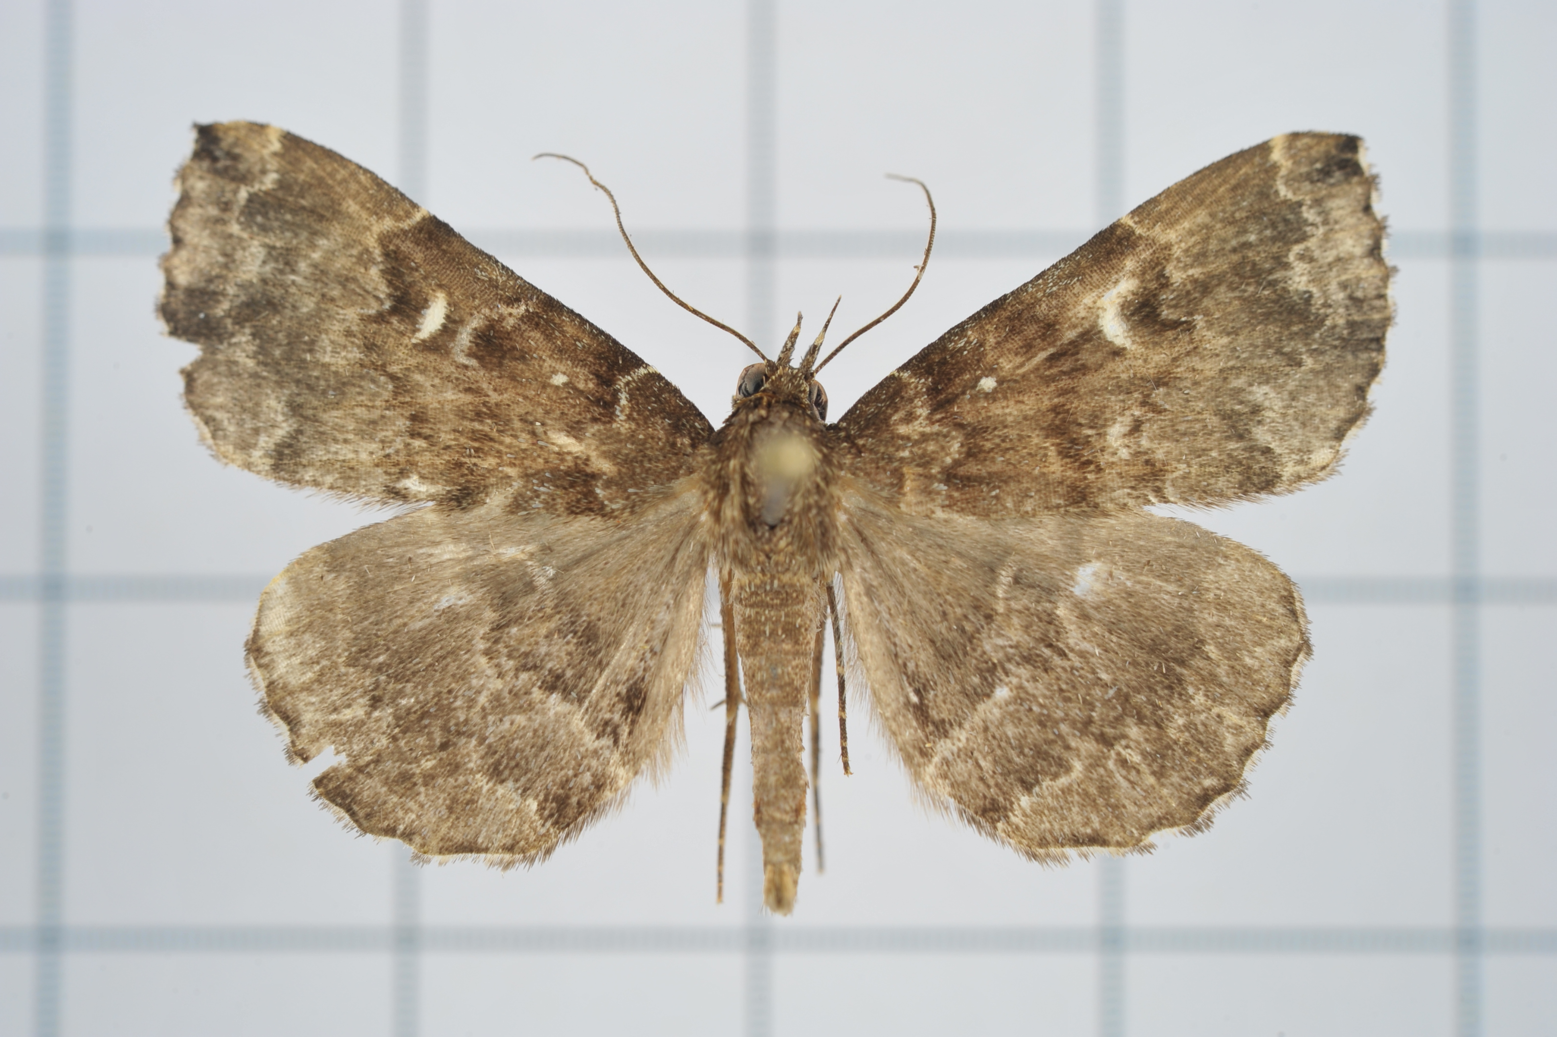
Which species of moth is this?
Adrapsa rivulata
